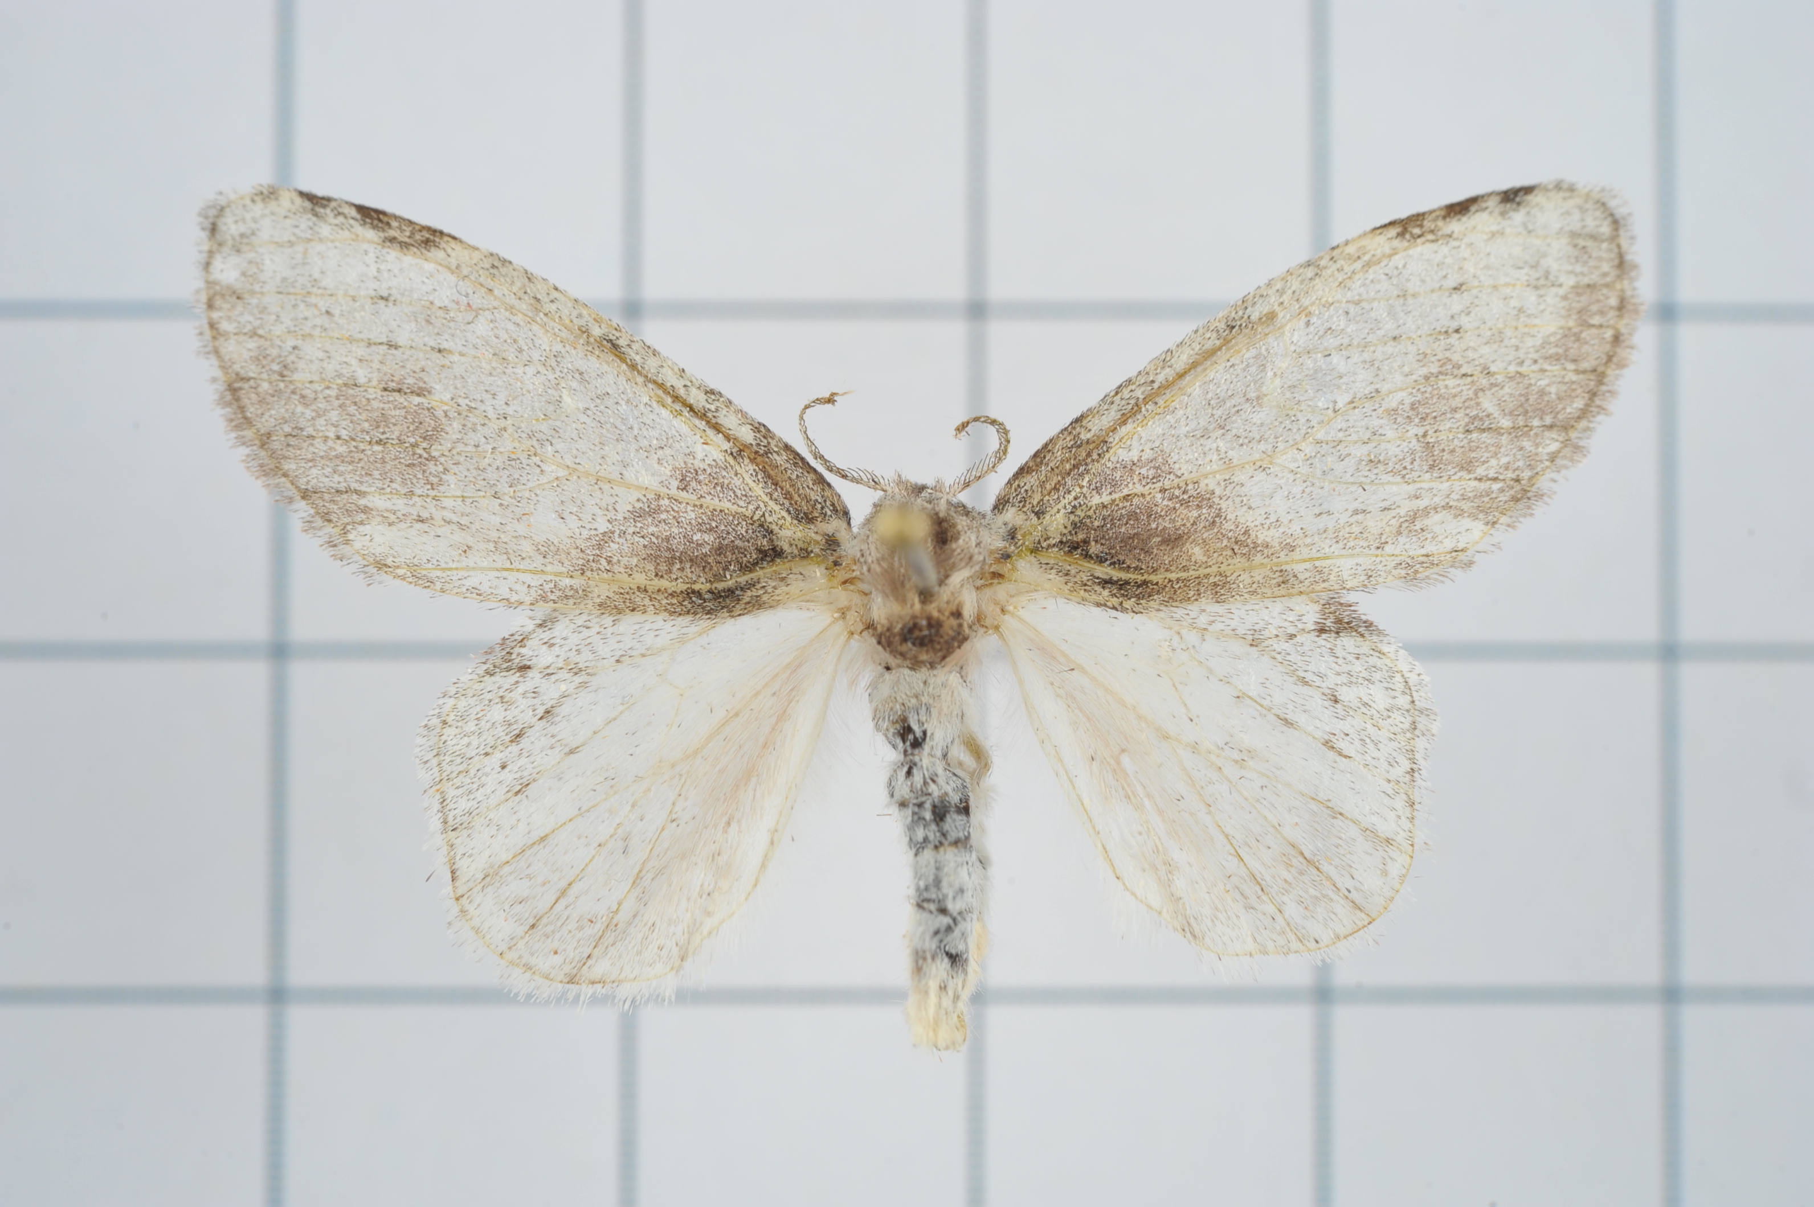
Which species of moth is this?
Liparopsis postalbida
